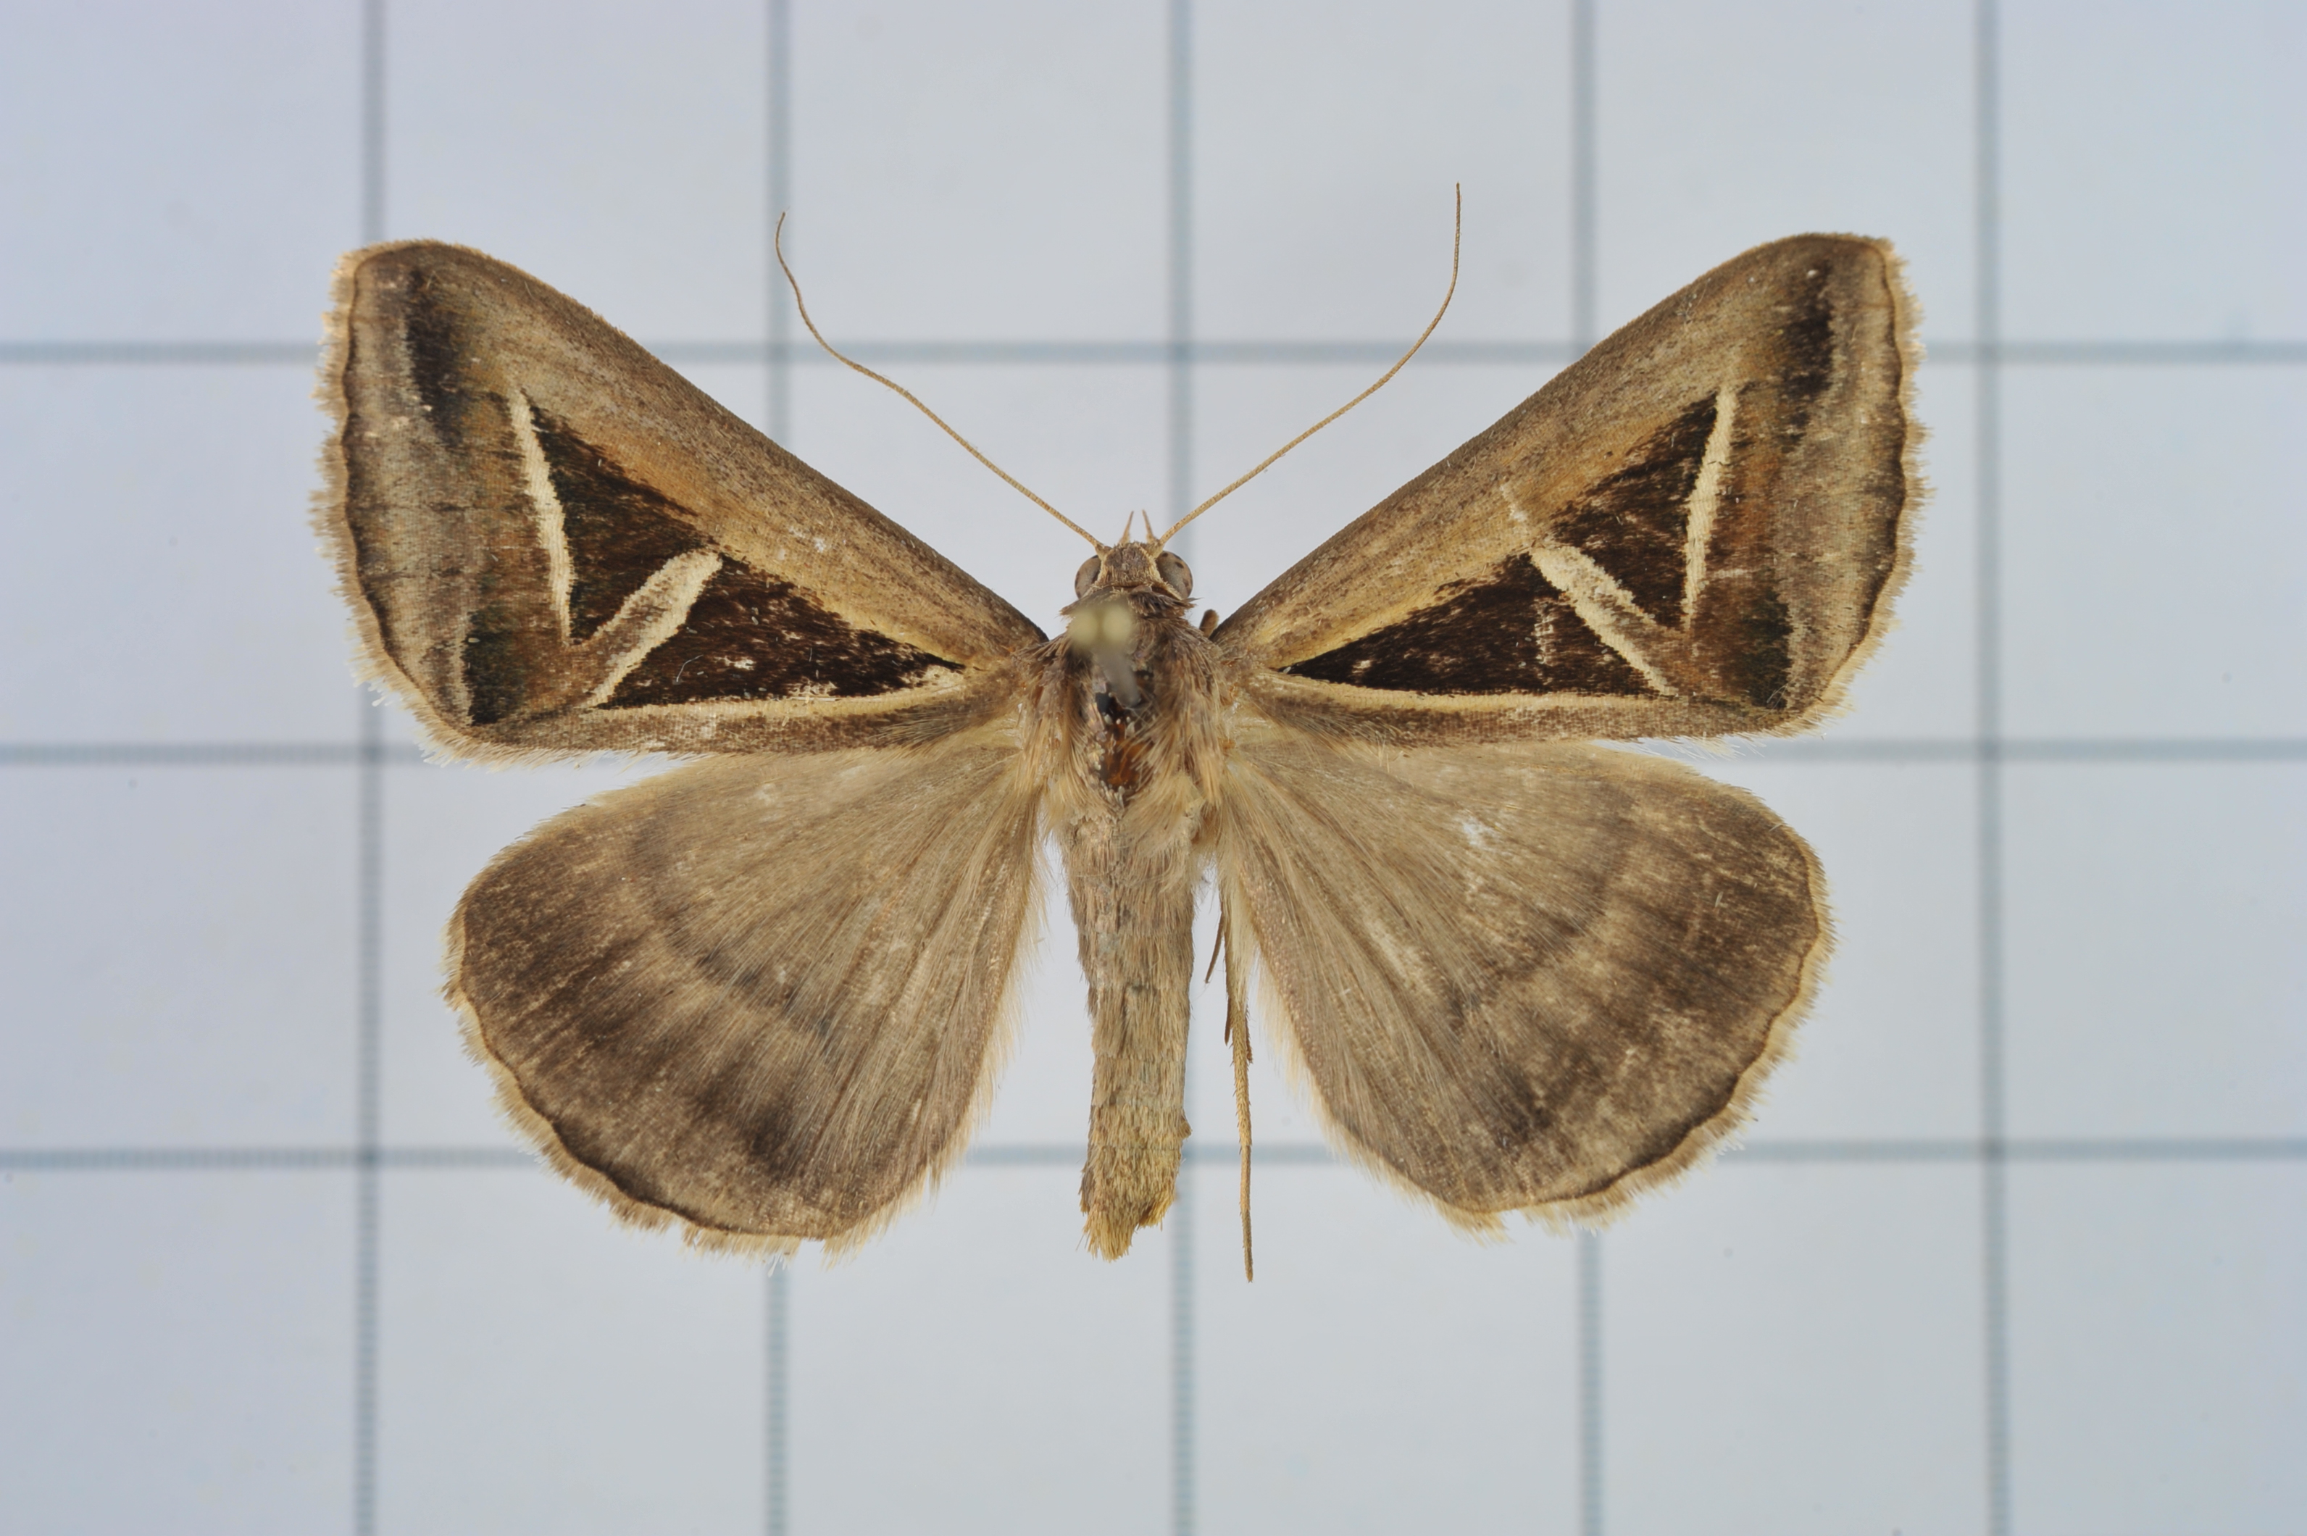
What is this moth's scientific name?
Trigonodes hyppasia
